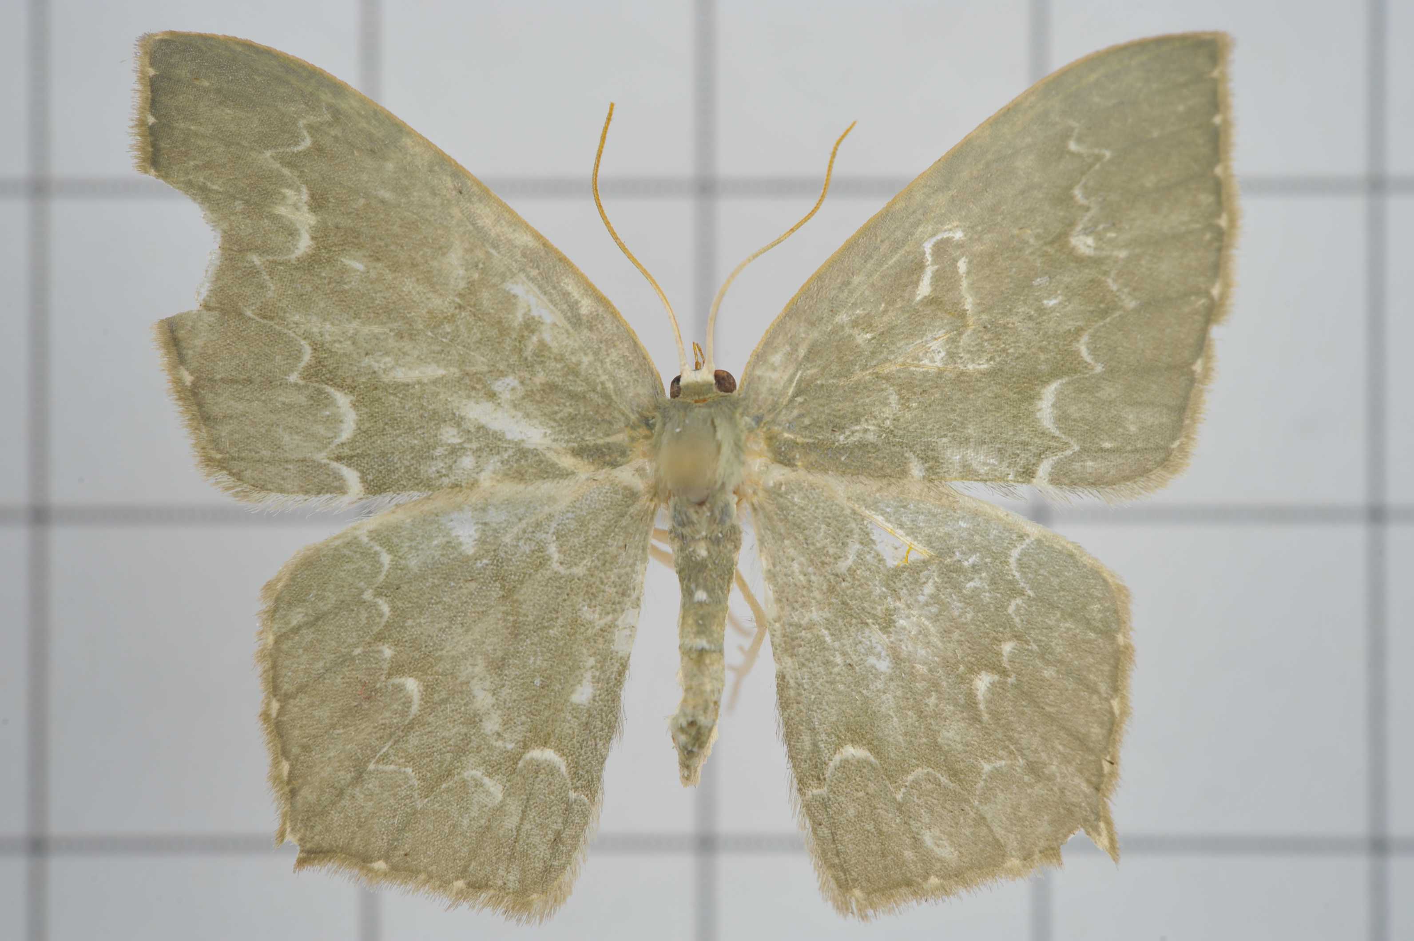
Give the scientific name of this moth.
Maxates lactipuncta
